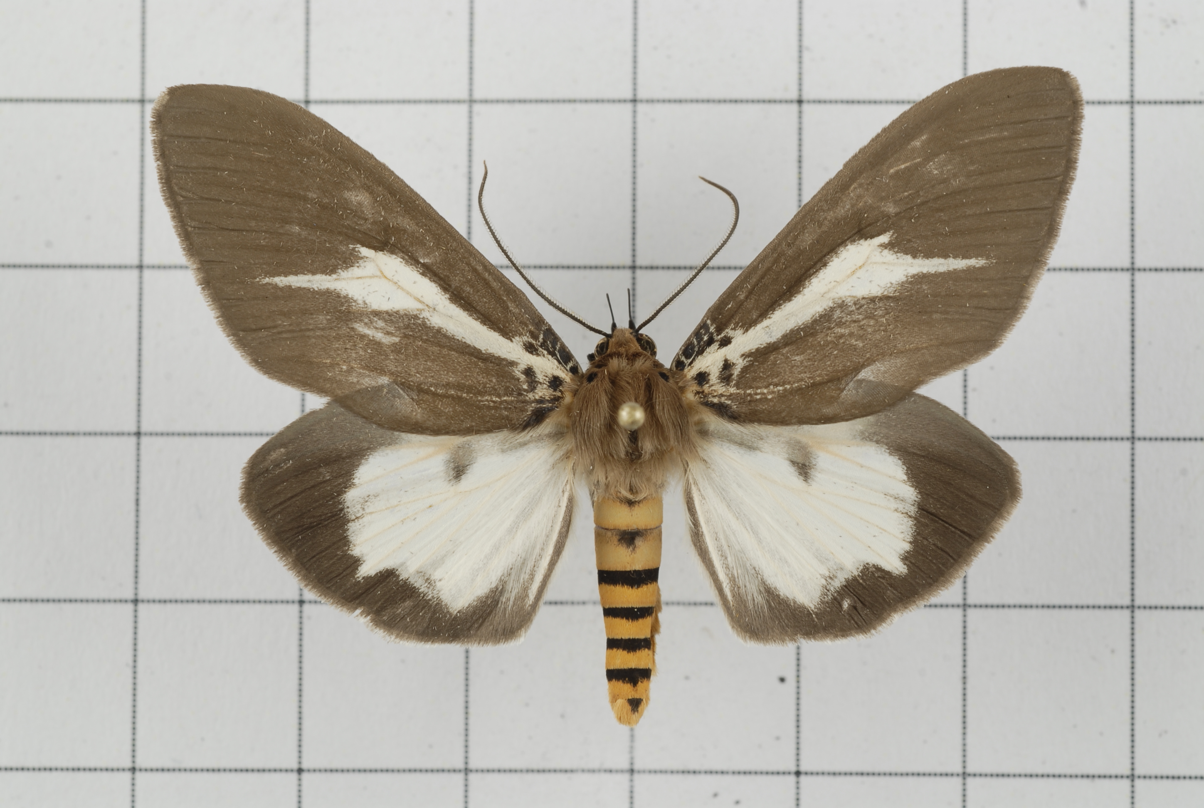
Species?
Asota heliconia zebrina
